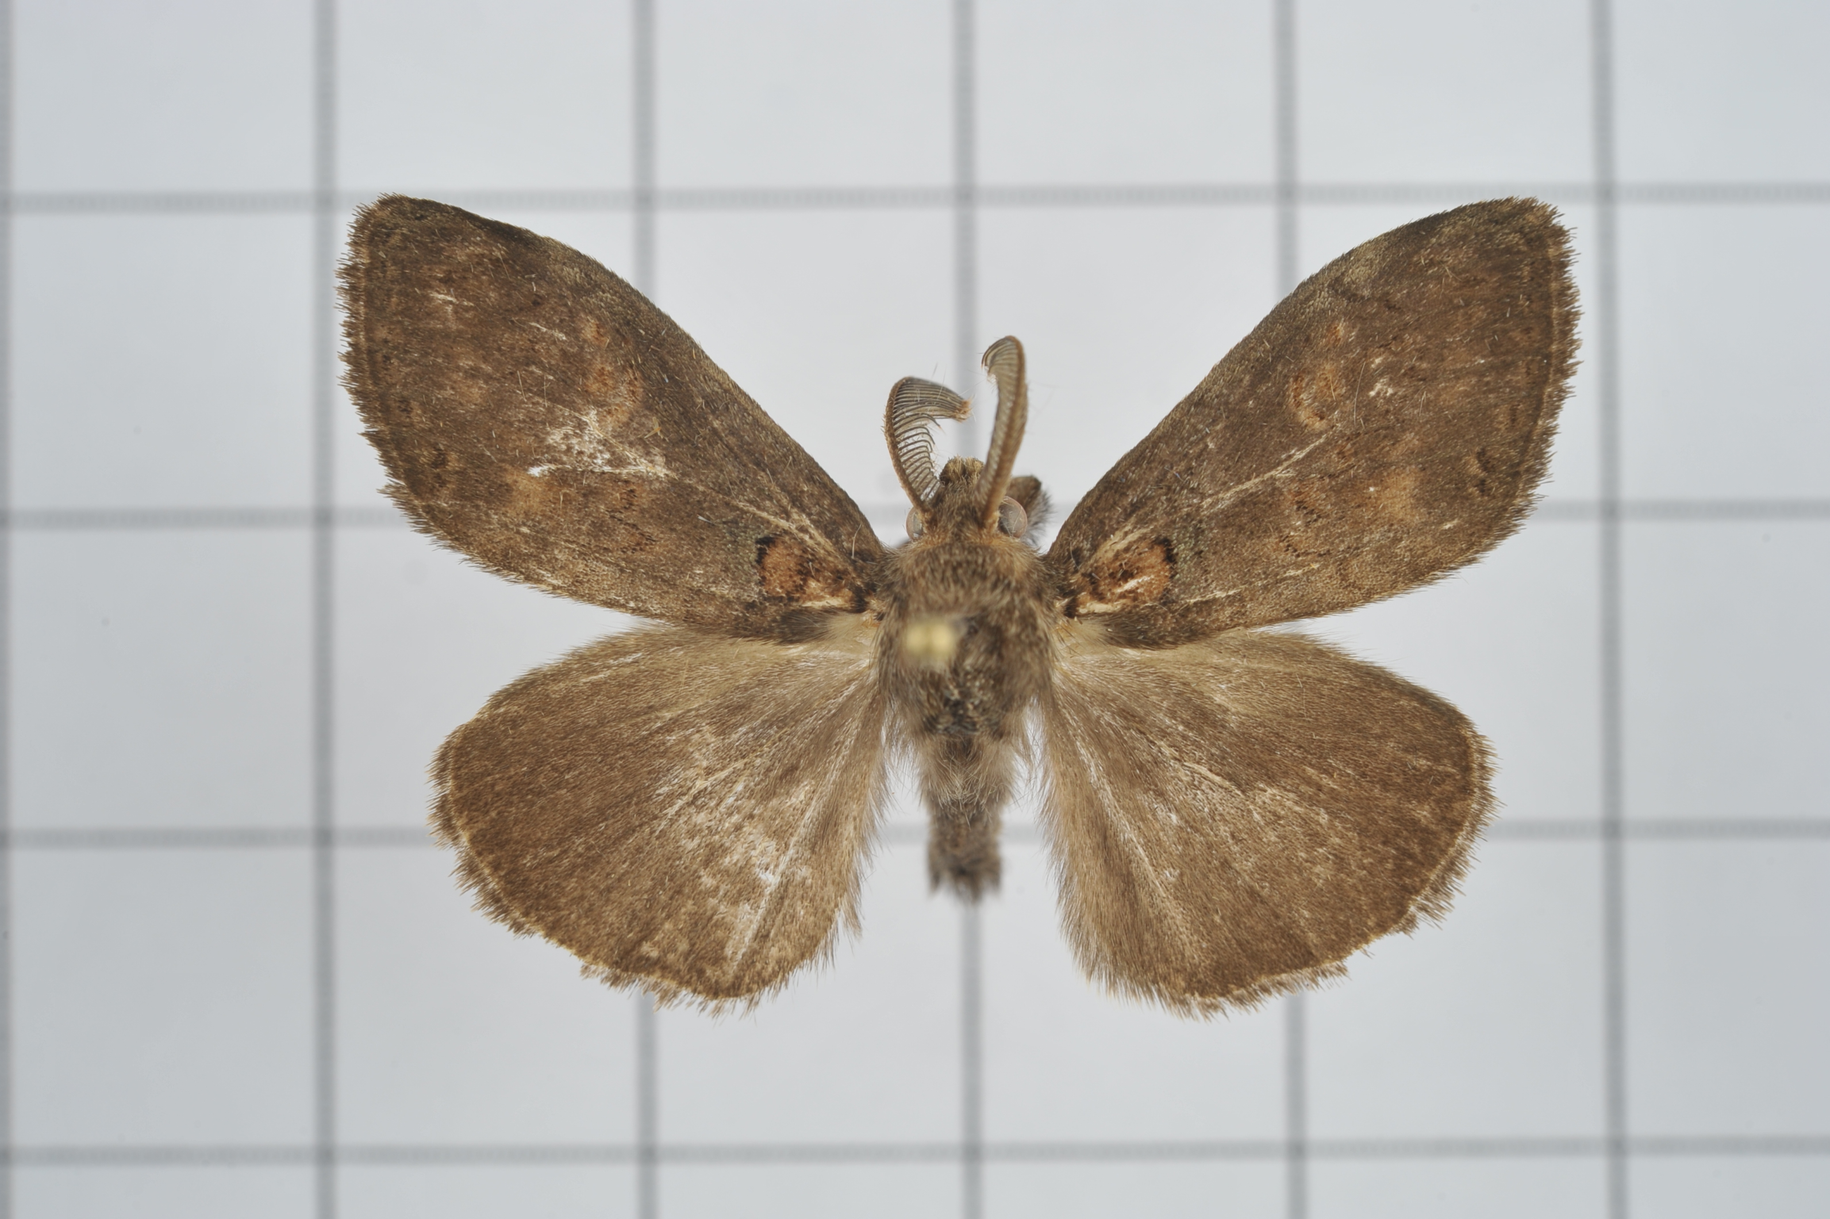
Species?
Olene dudgeoni
